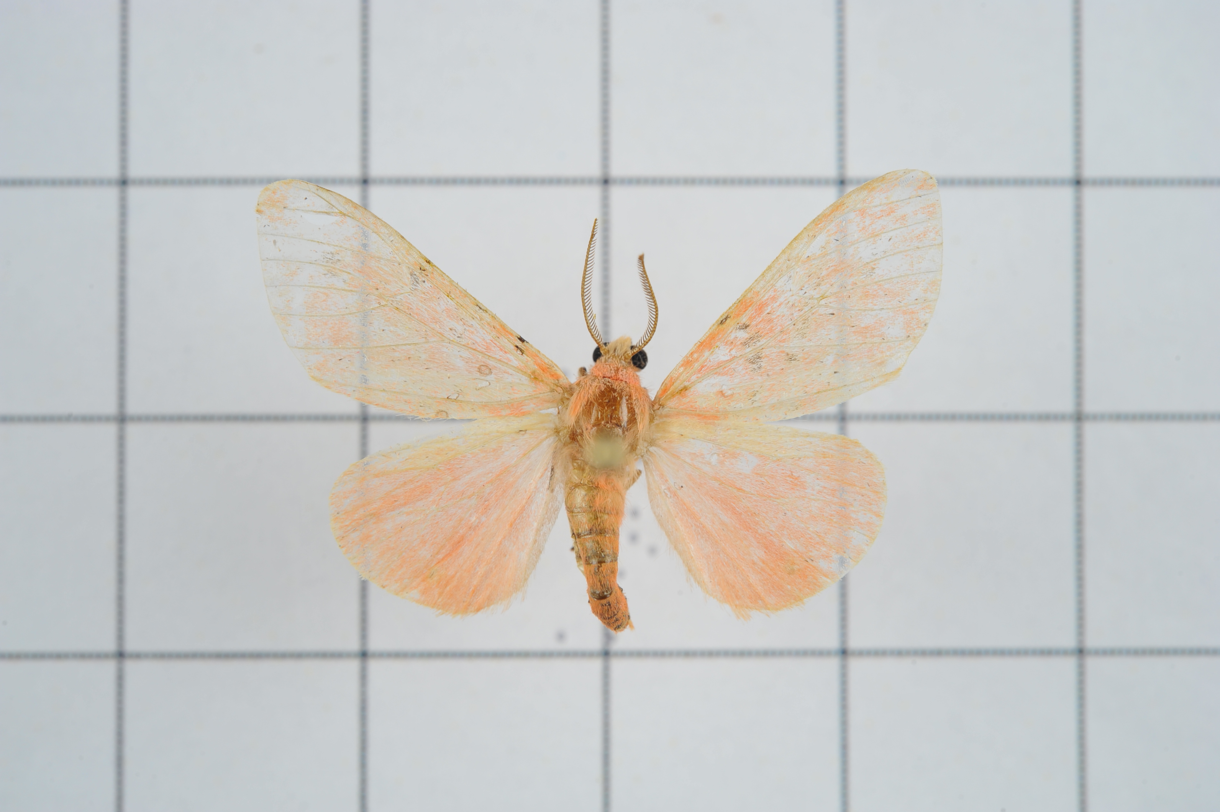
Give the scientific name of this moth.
Lemyra alikangensis
